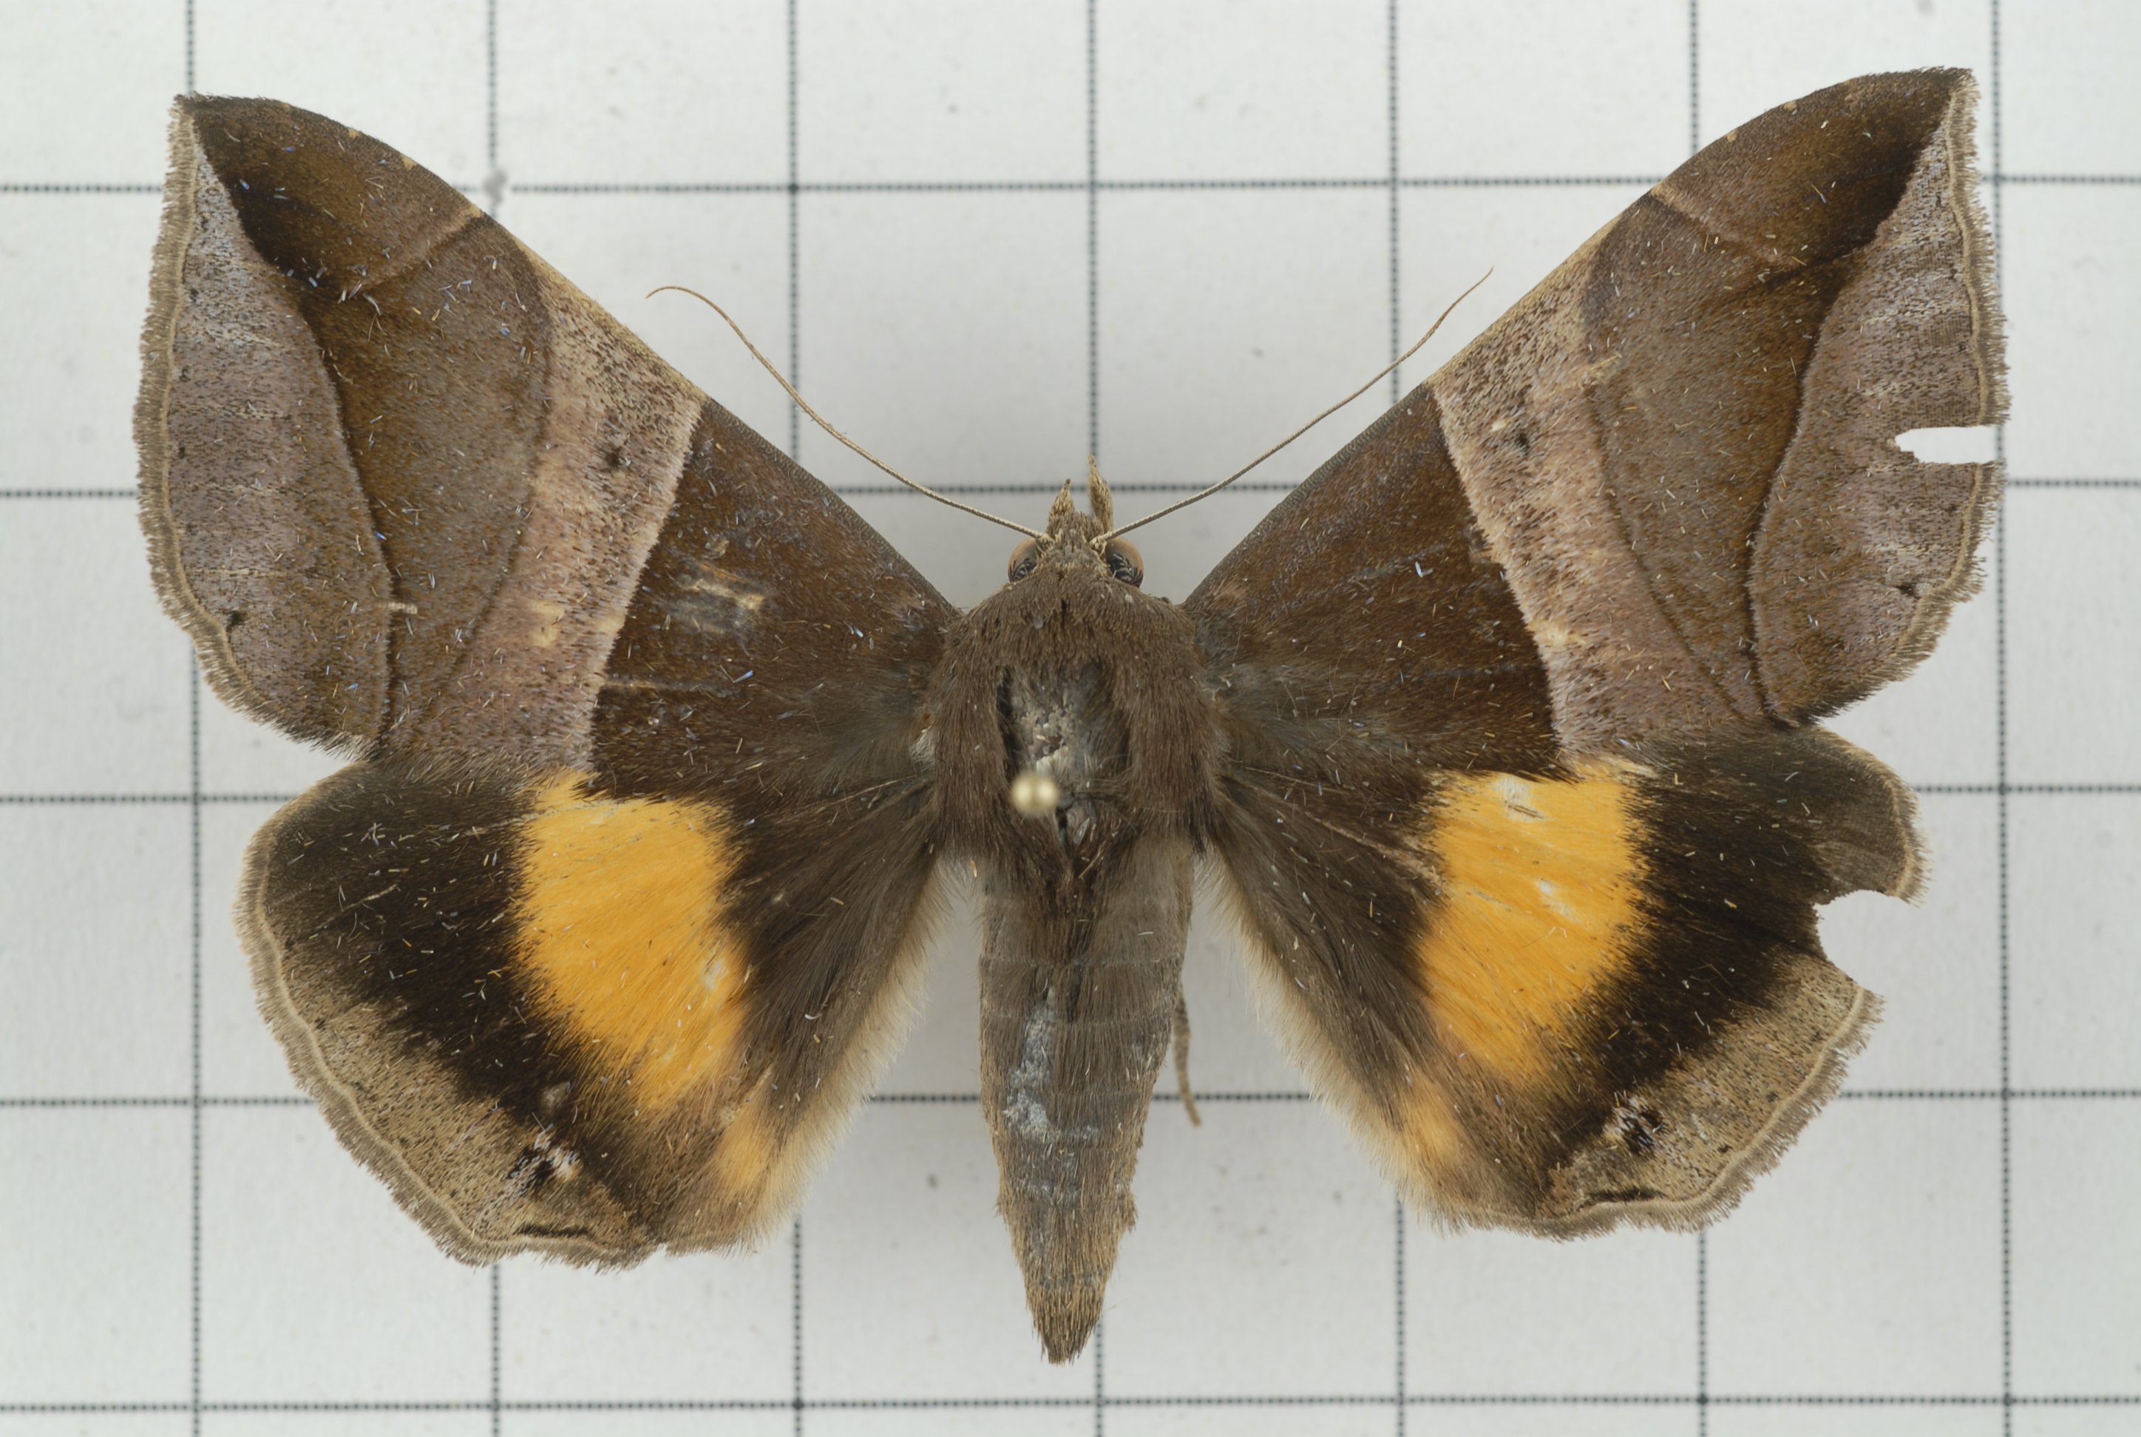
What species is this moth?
Bastilla fulvotaenia
